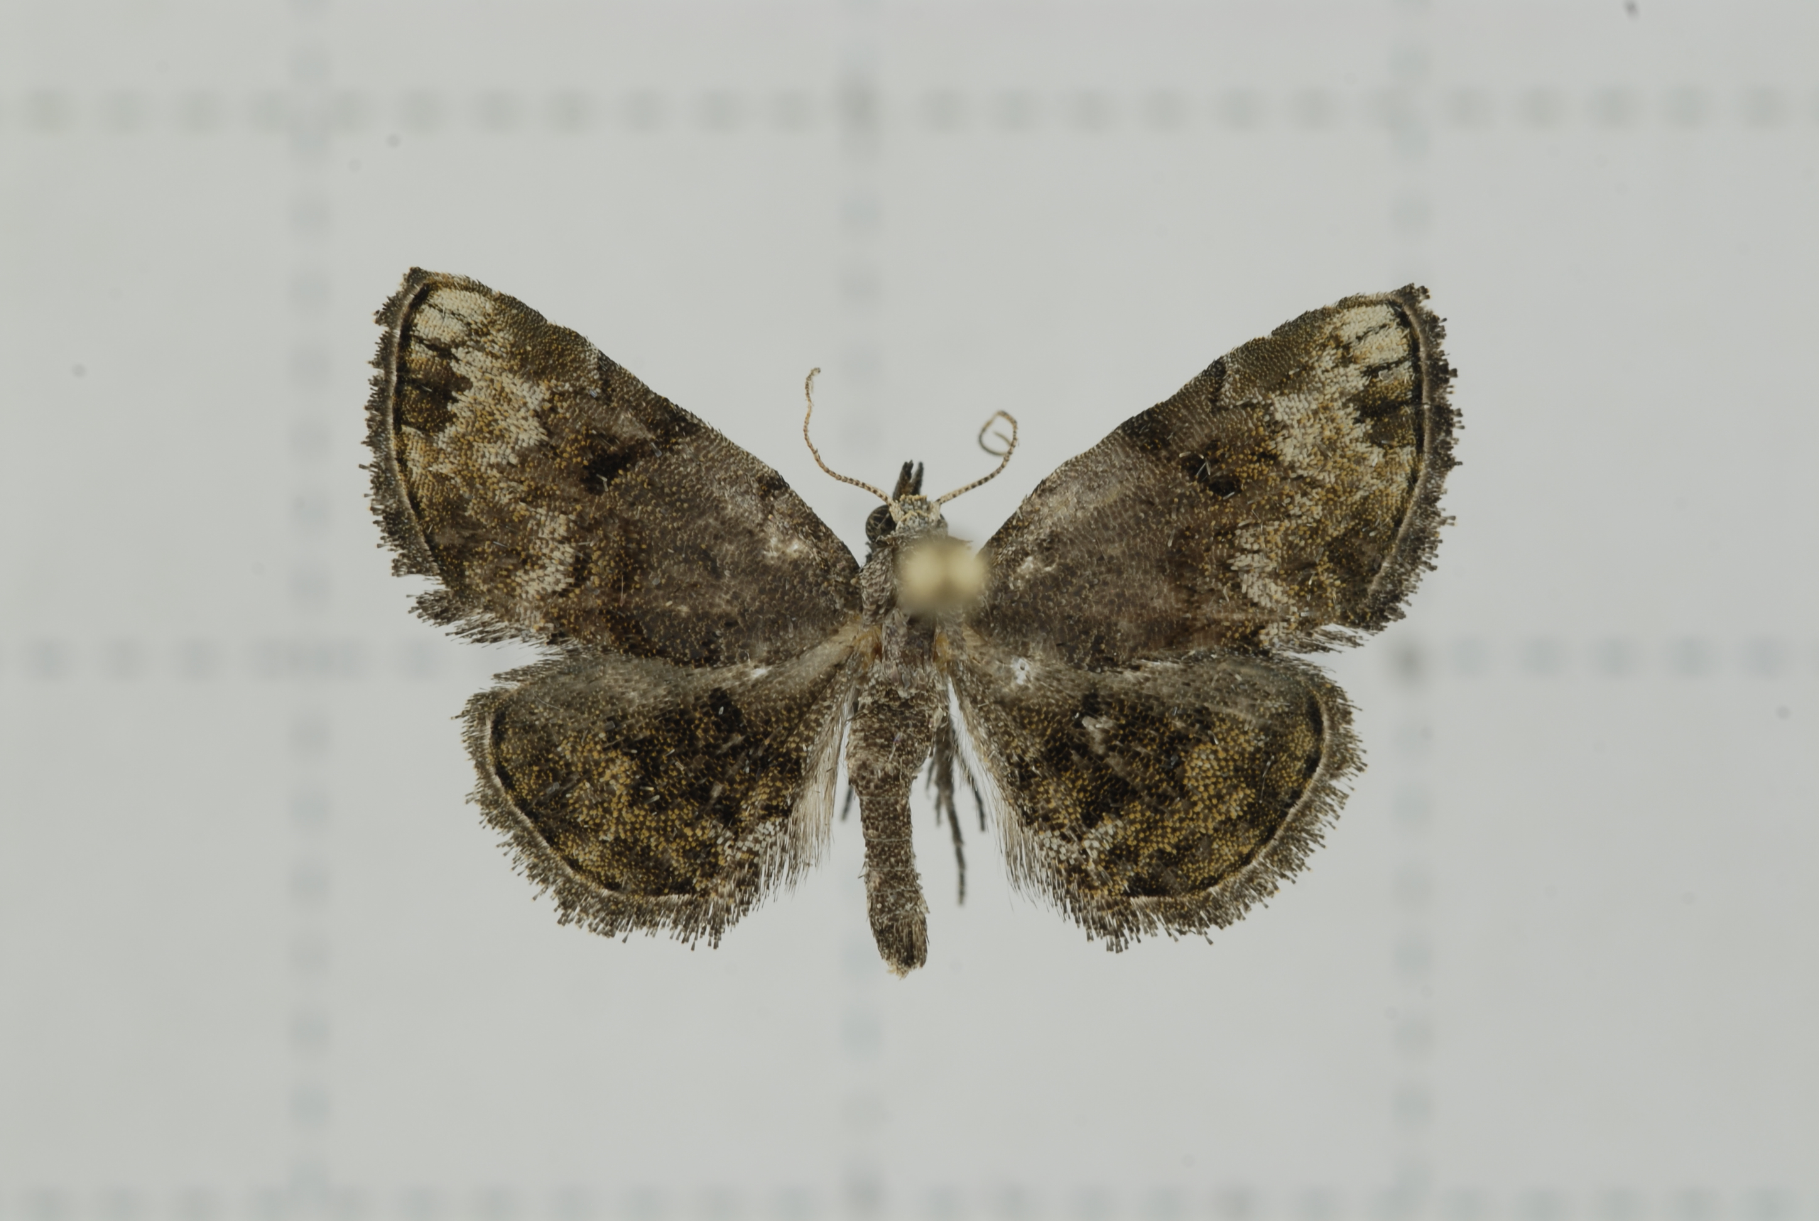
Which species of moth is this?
Mataeomera biangulata
